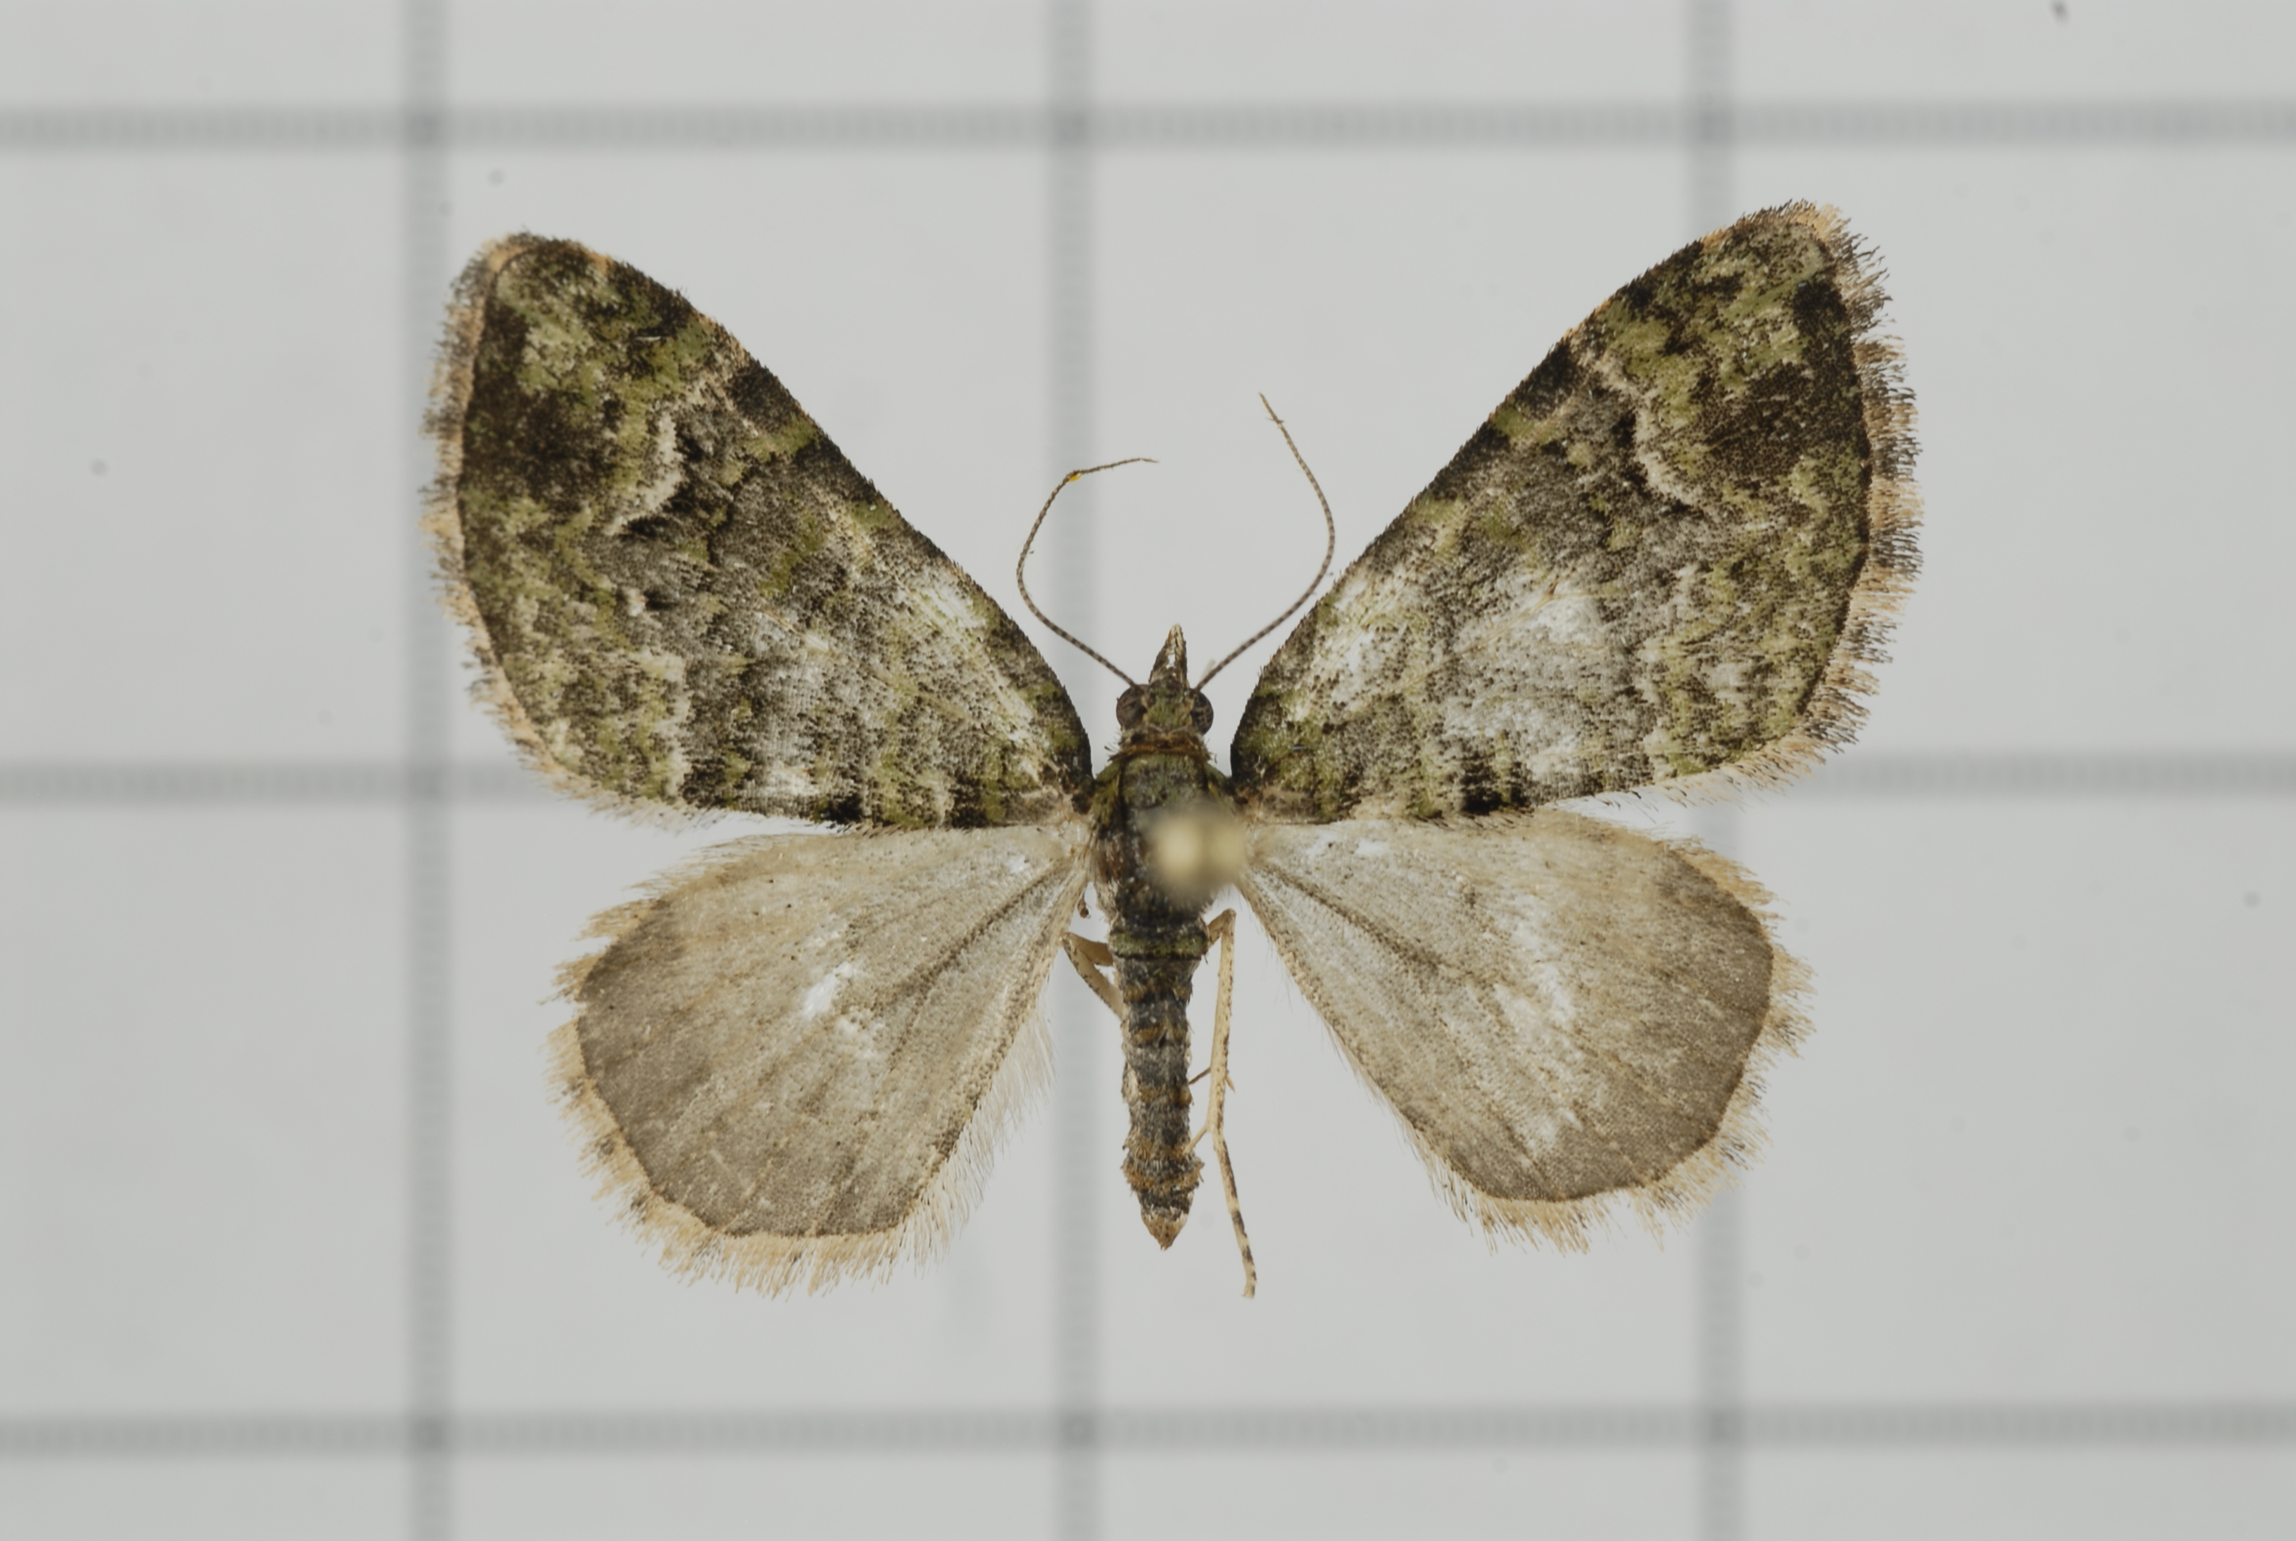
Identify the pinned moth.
Apithecia viridata wilemani
